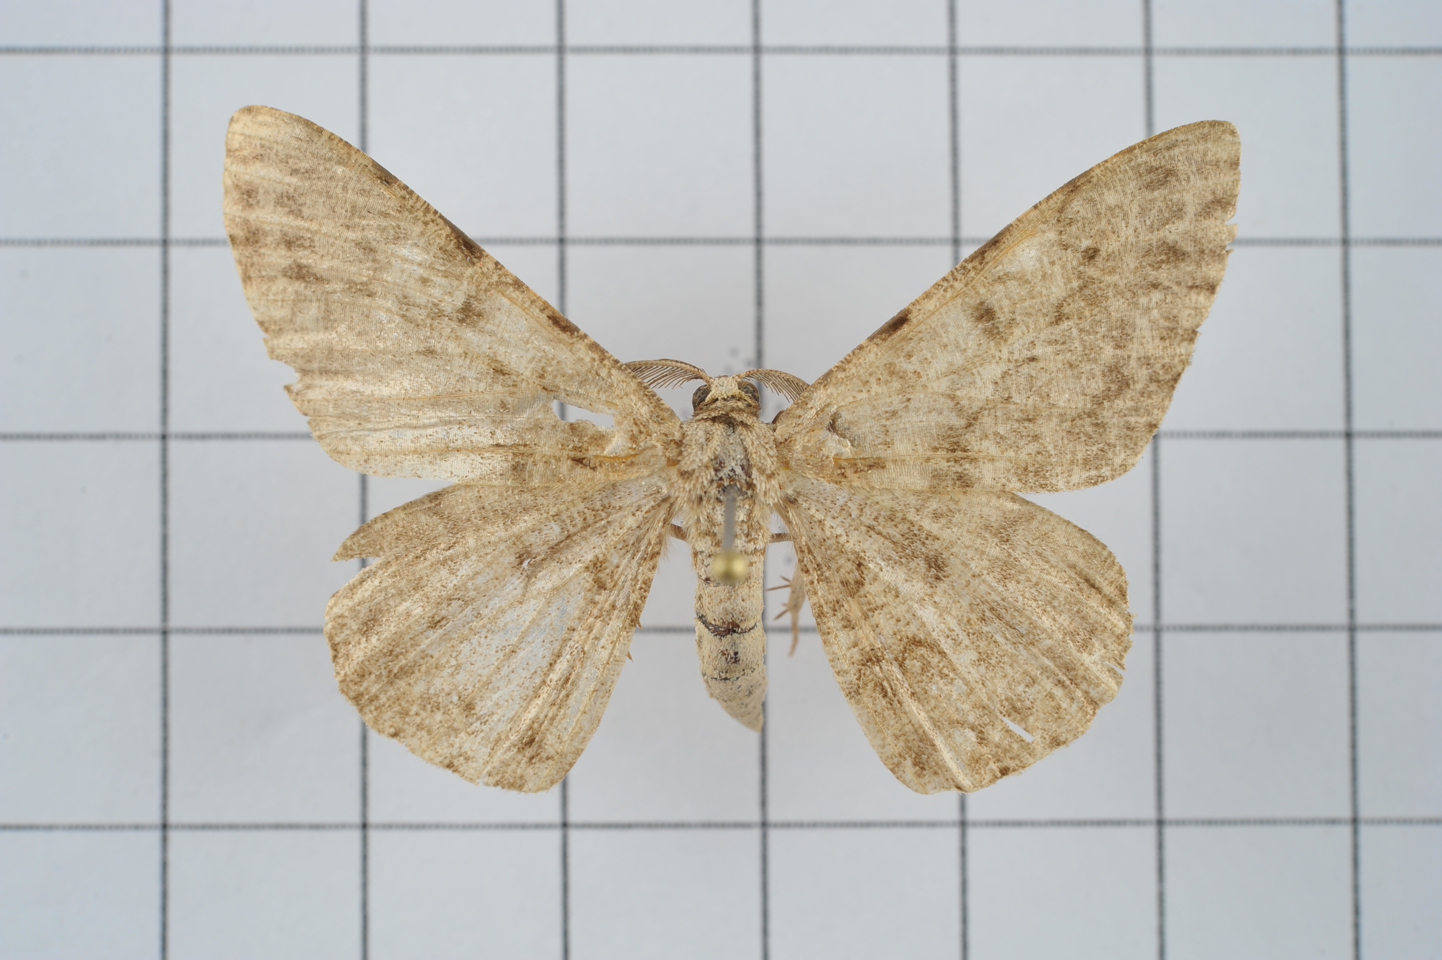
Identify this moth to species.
Hypomecis cineracea
